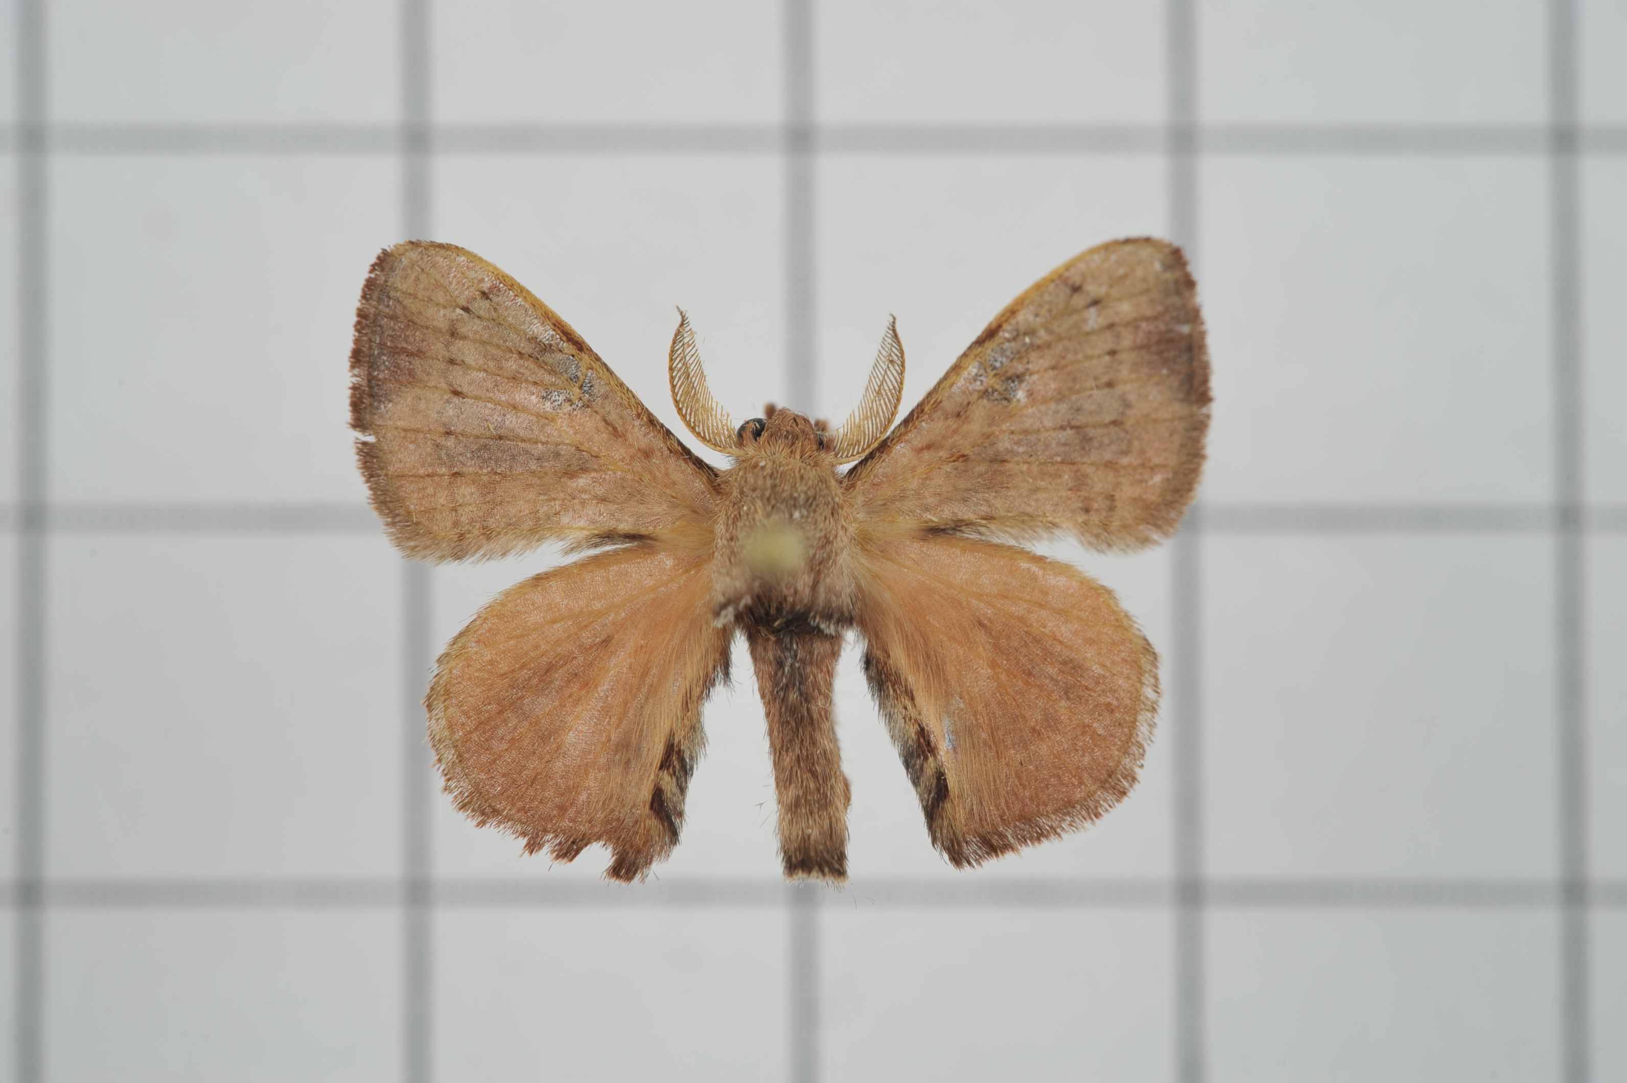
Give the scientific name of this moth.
Trilocha varians
